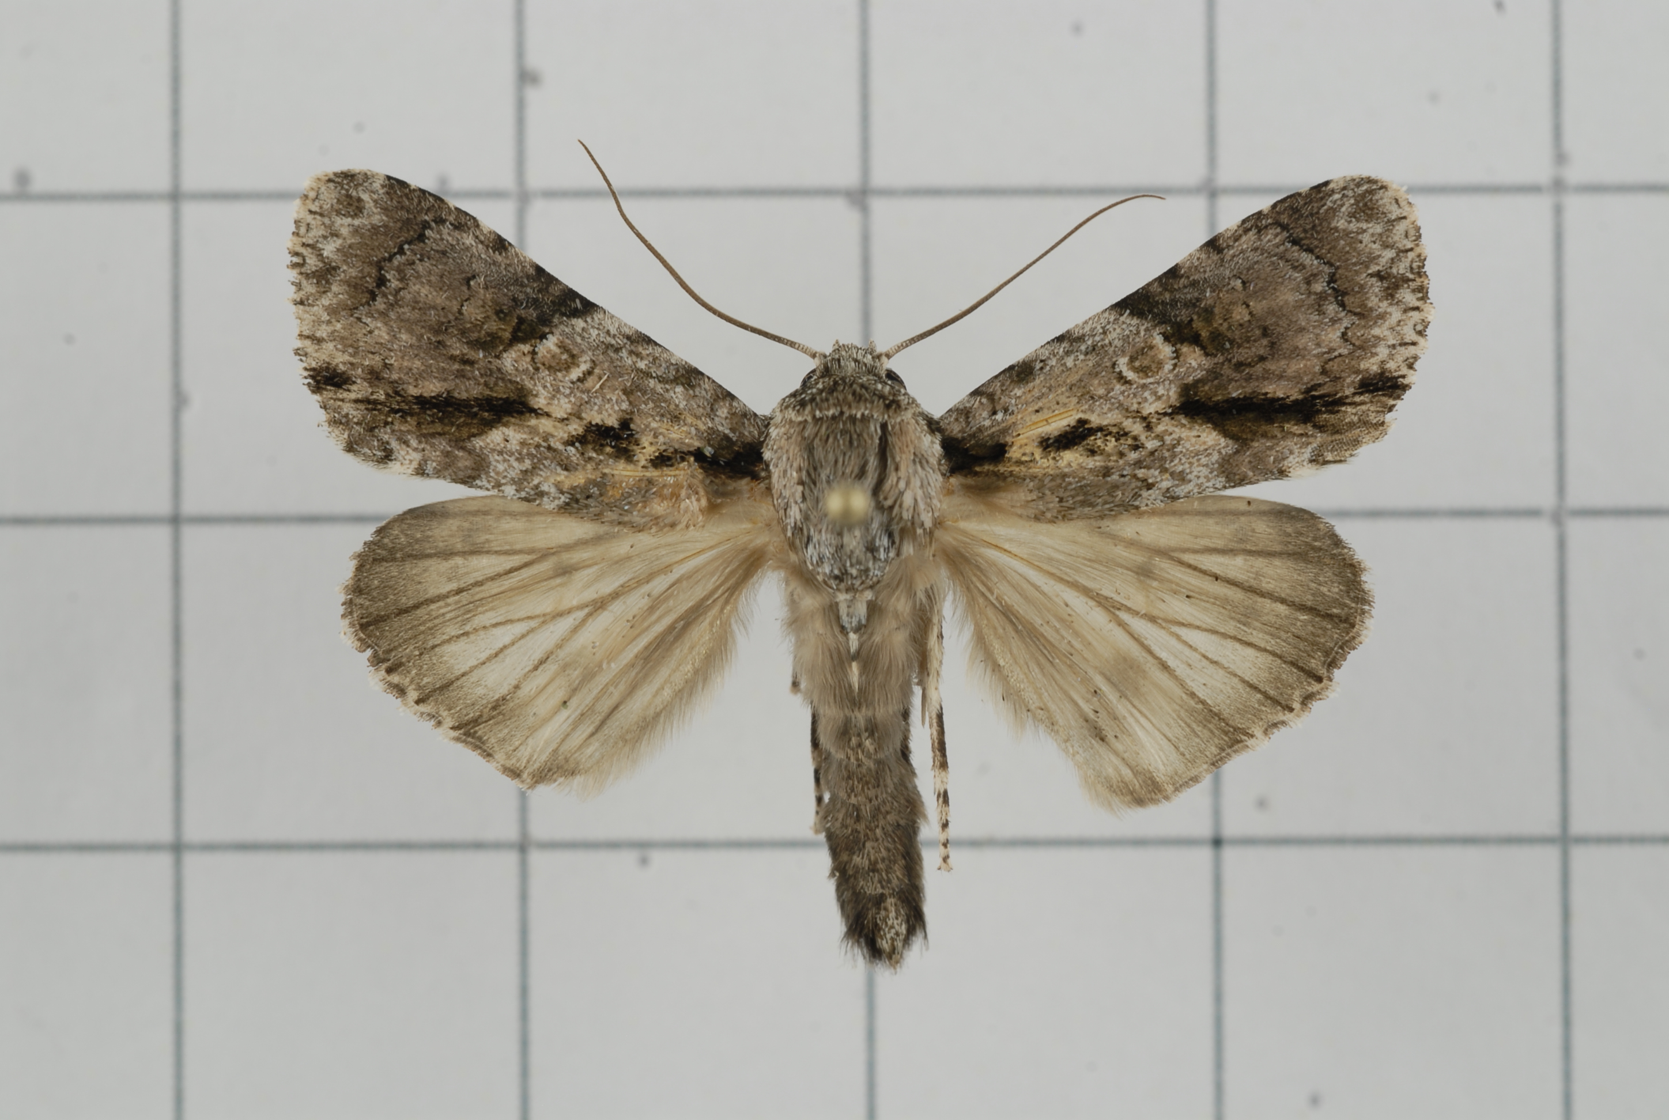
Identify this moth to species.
Fascionycta fasciata
